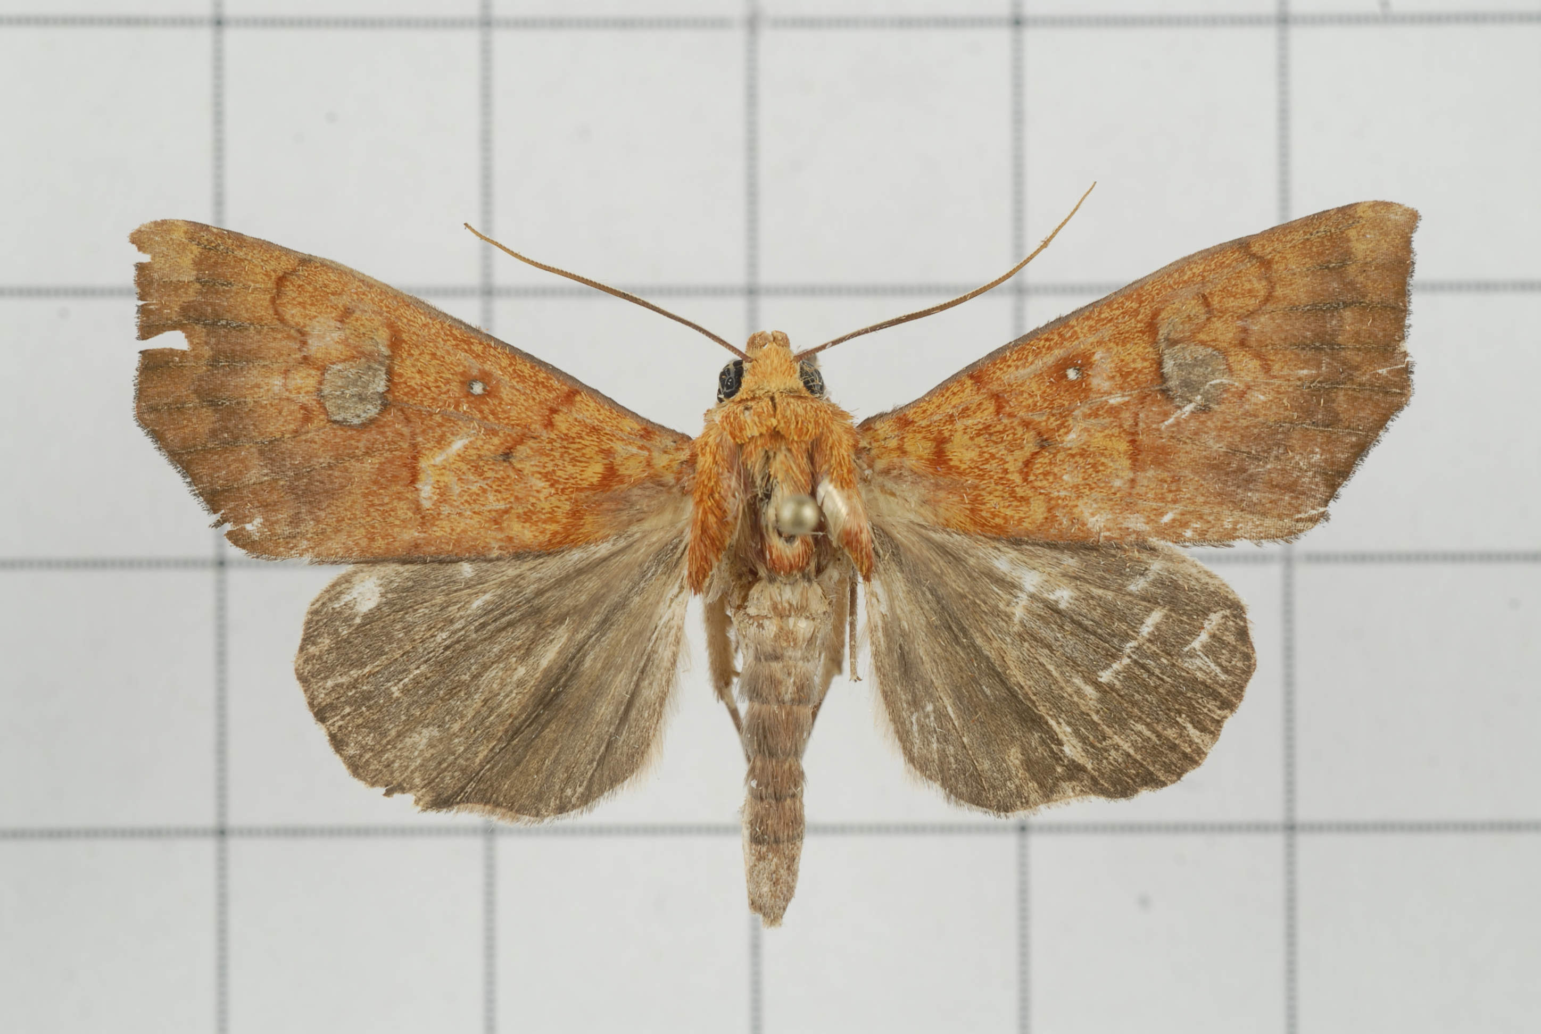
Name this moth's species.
Rusicada combinans
